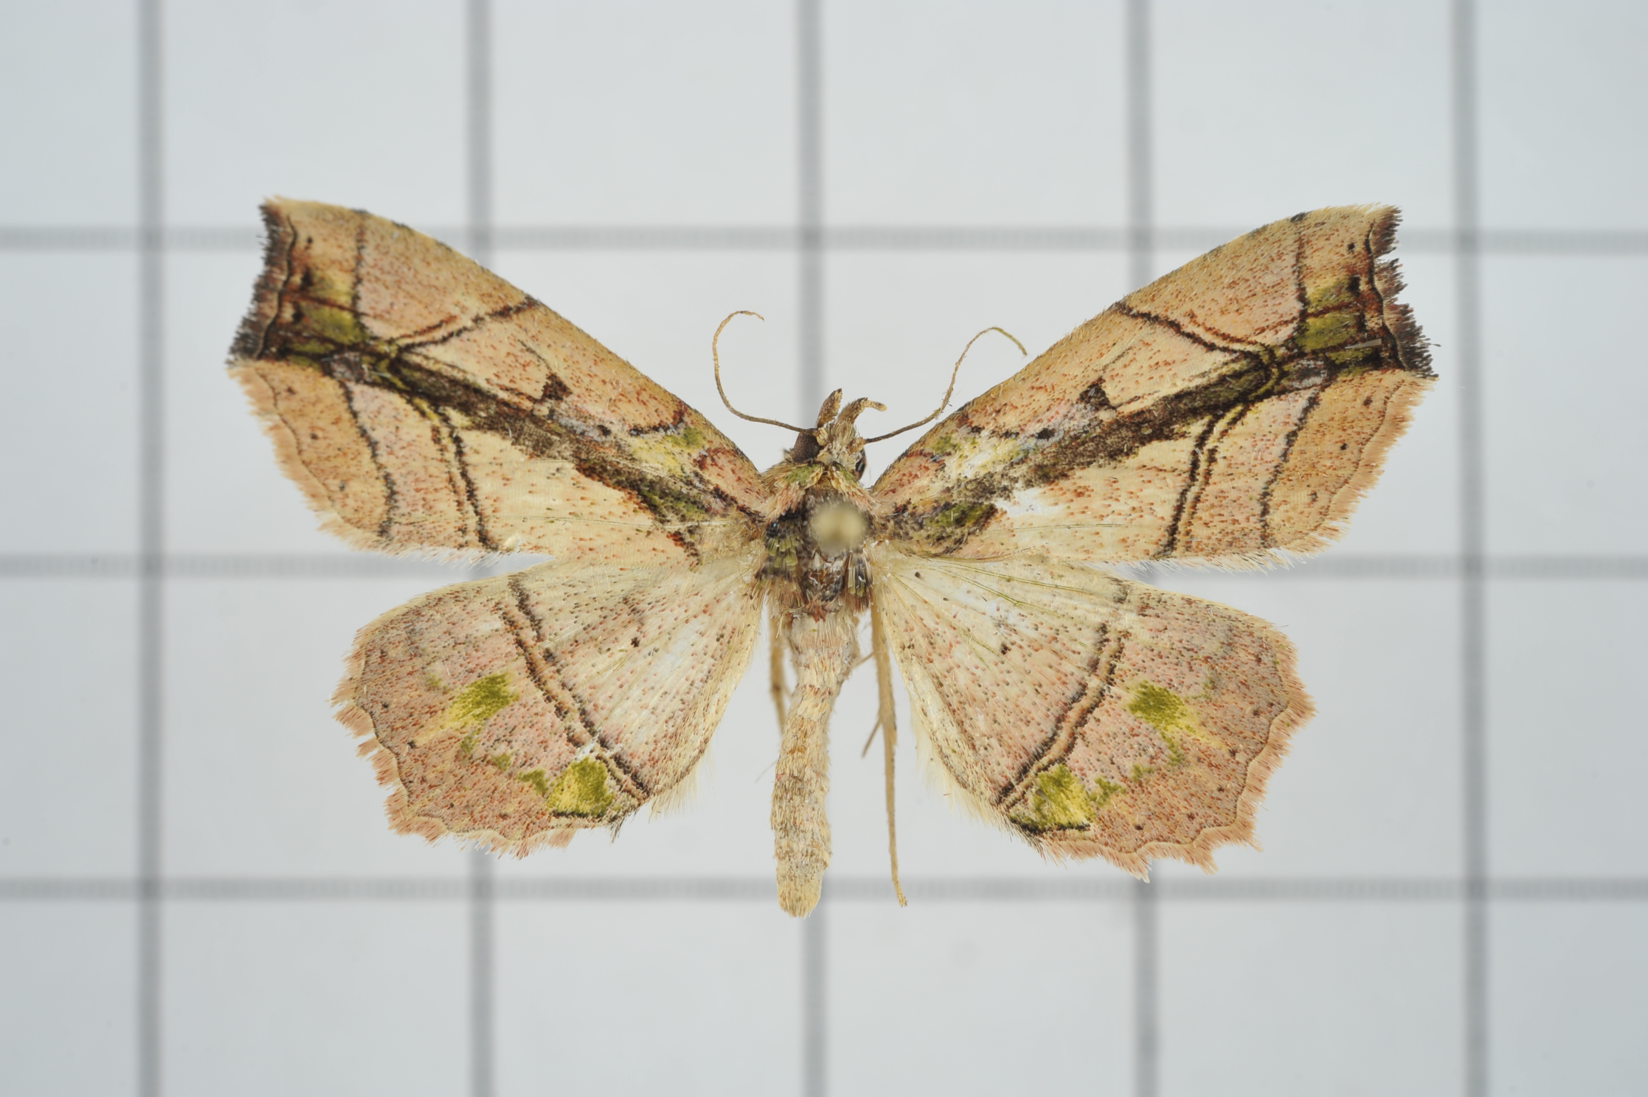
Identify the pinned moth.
Tamba lala
